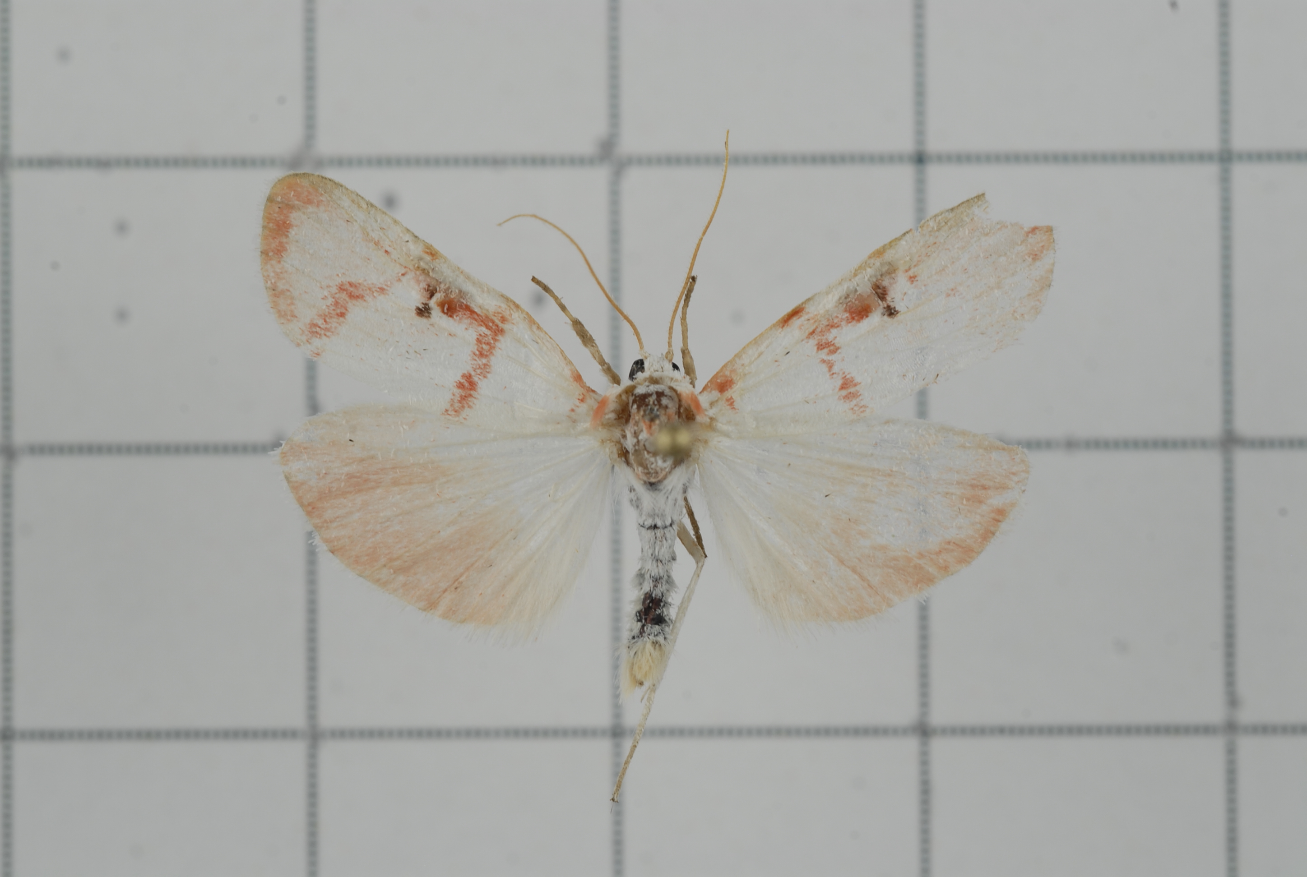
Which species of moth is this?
Cyana hamata hamata
